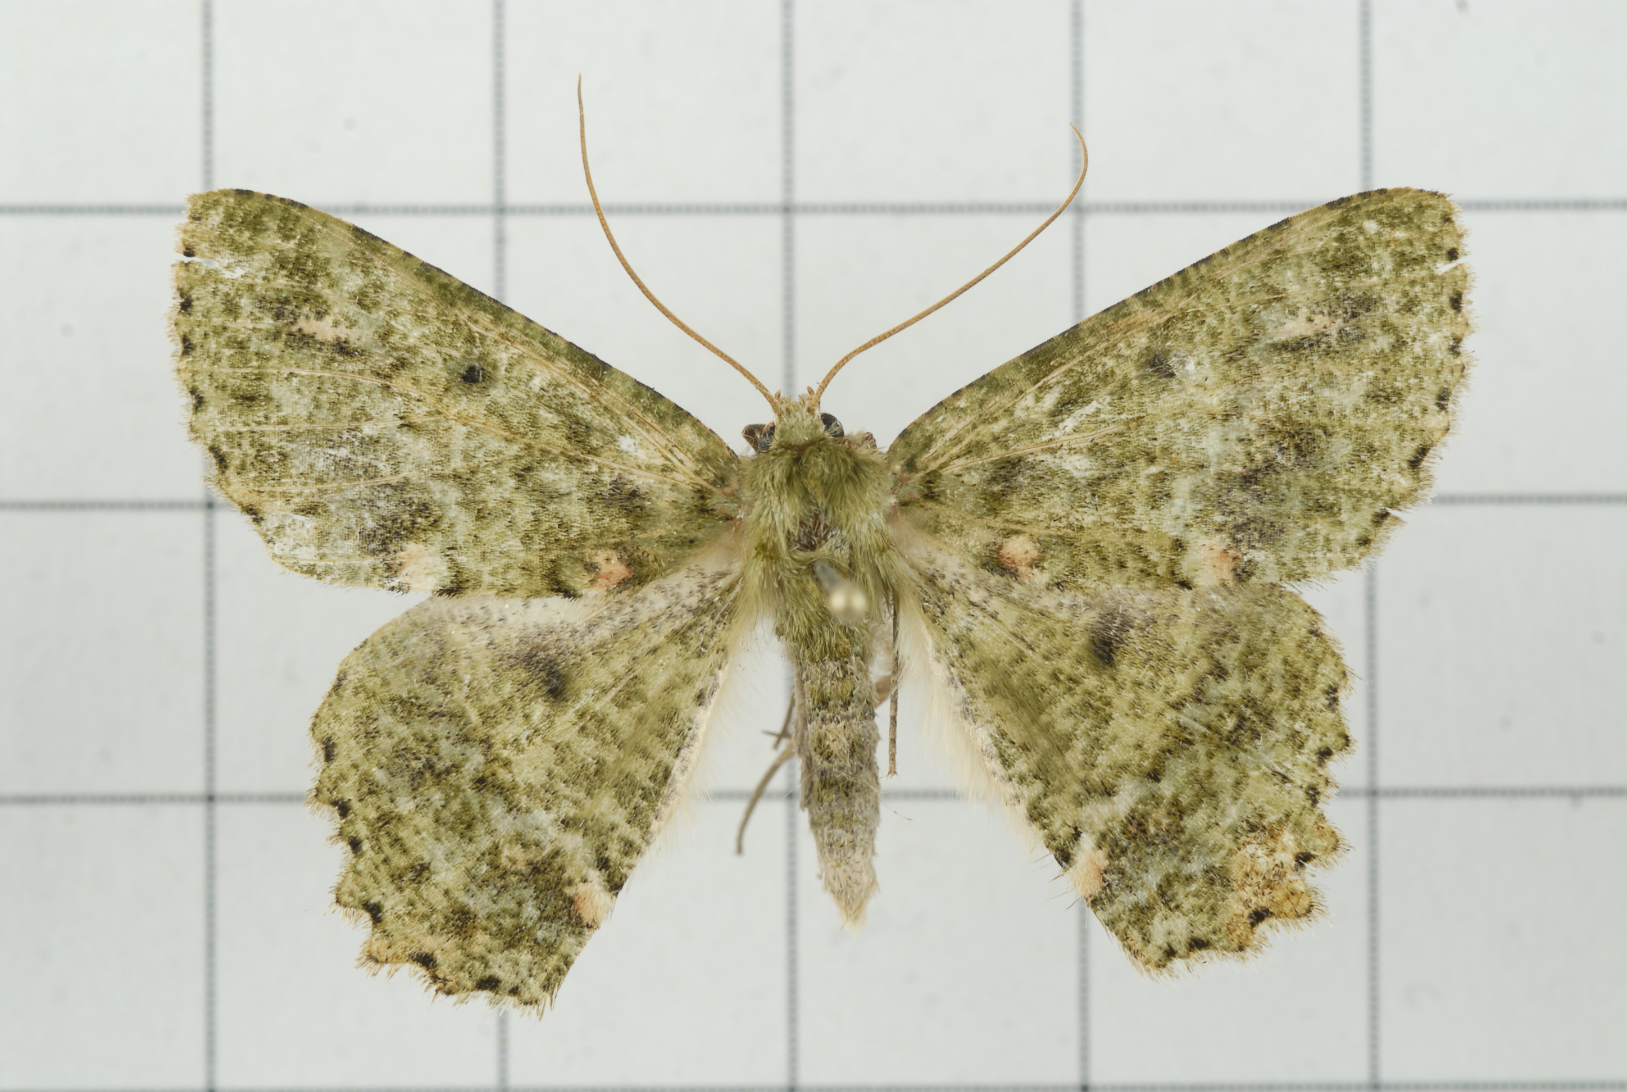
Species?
Herochroma ochreipicta
